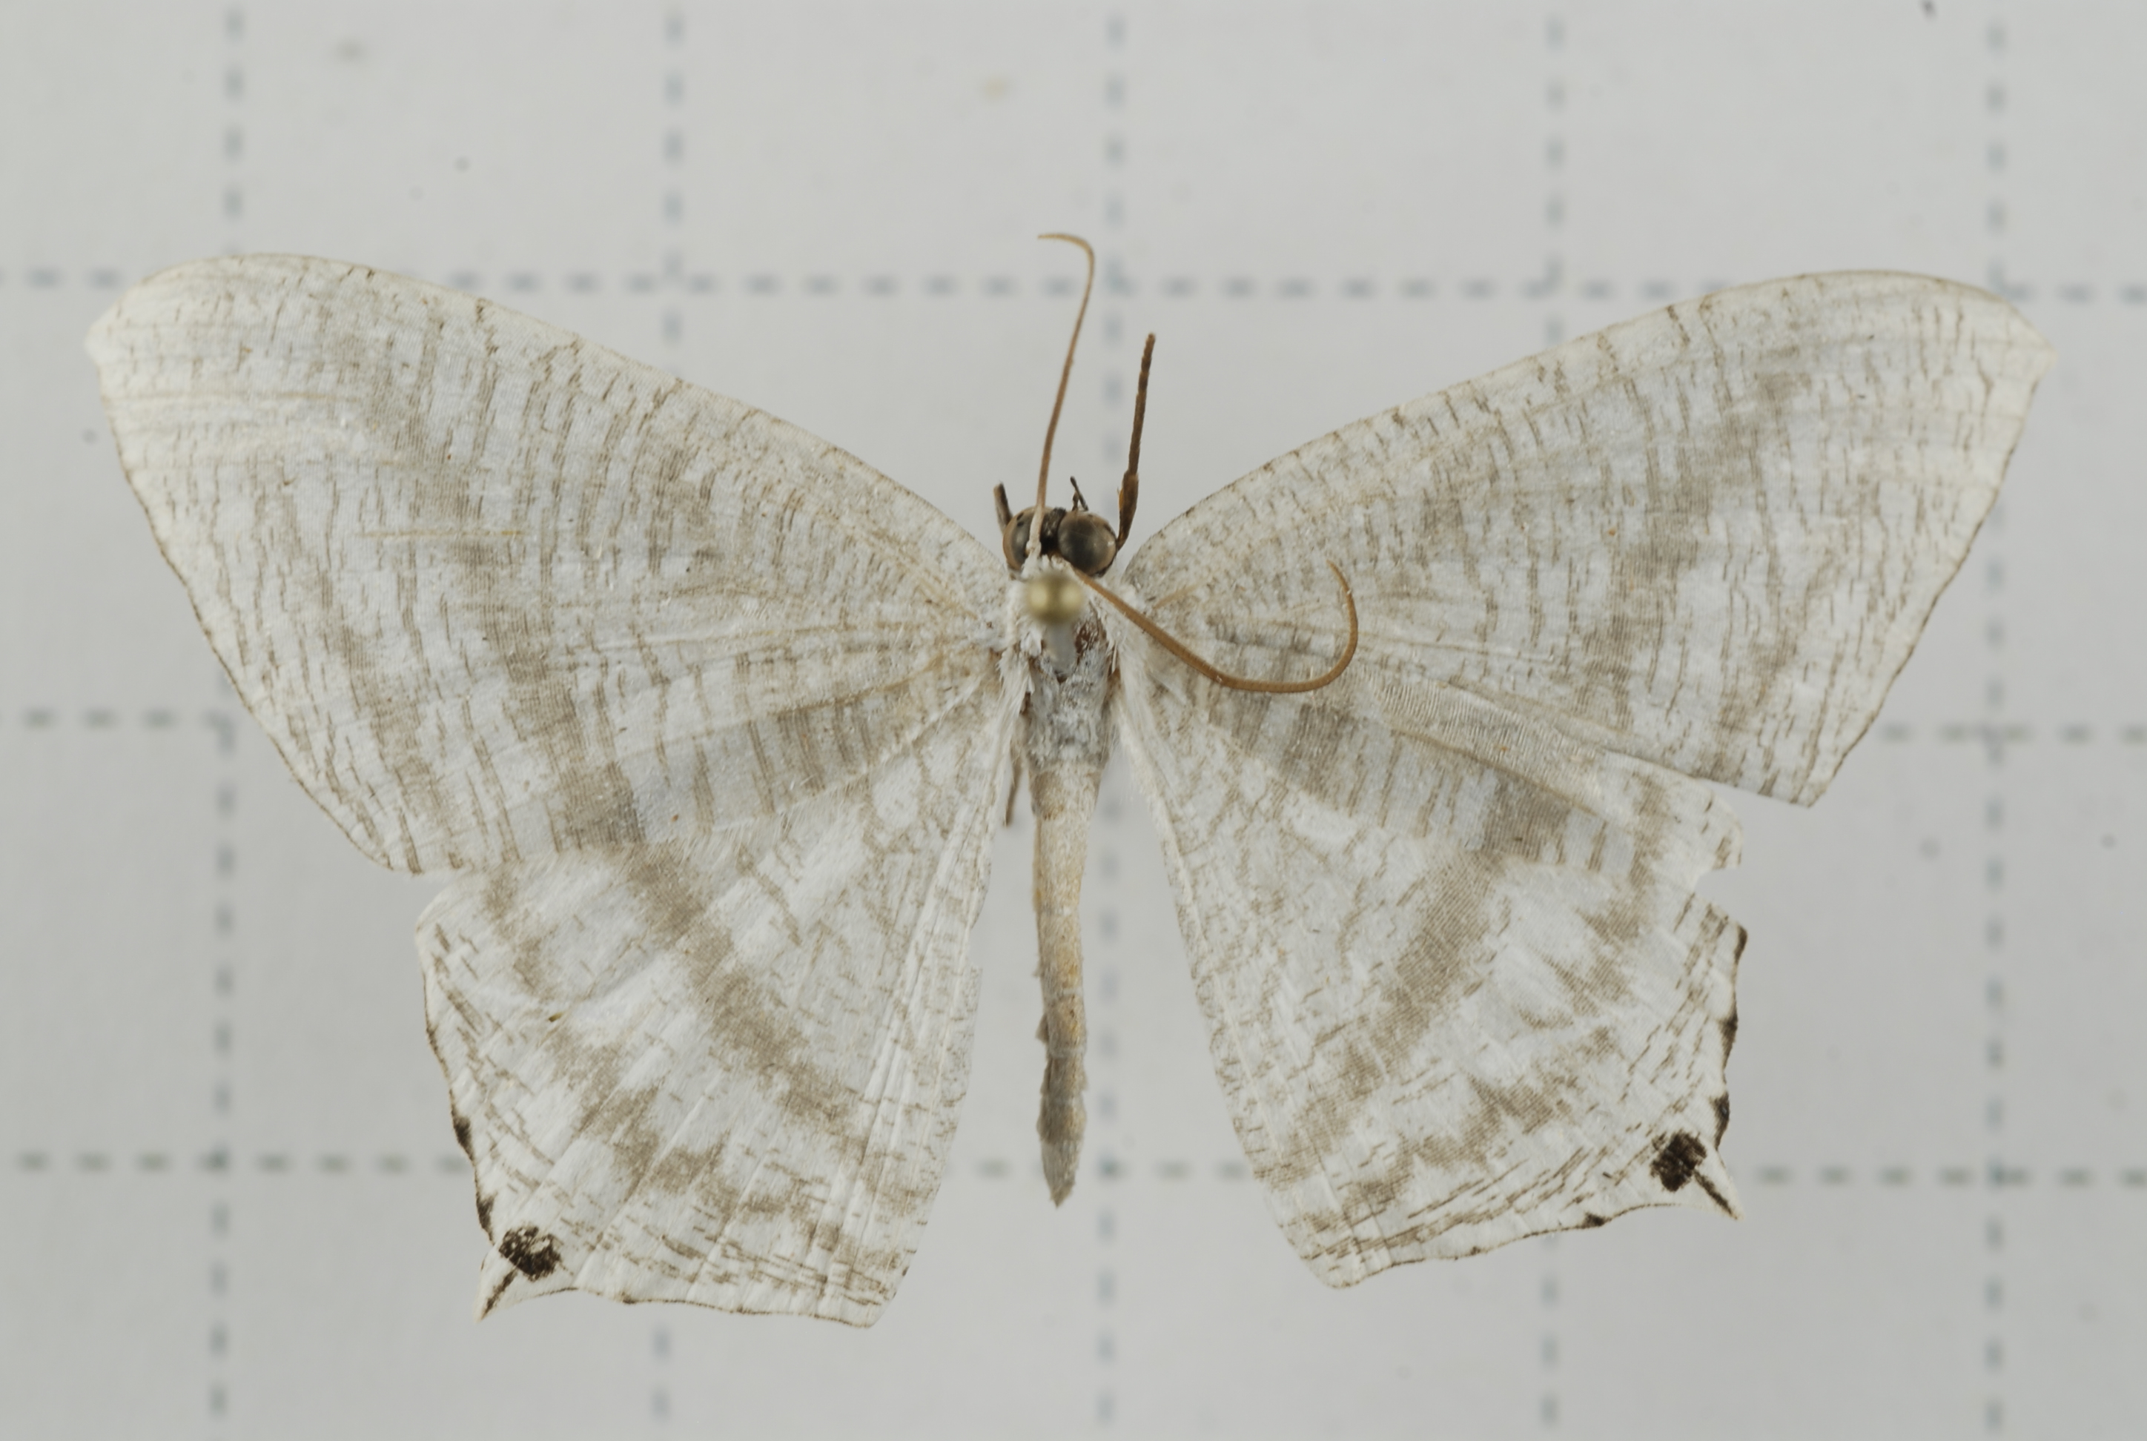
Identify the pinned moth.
Micronia aculeata
